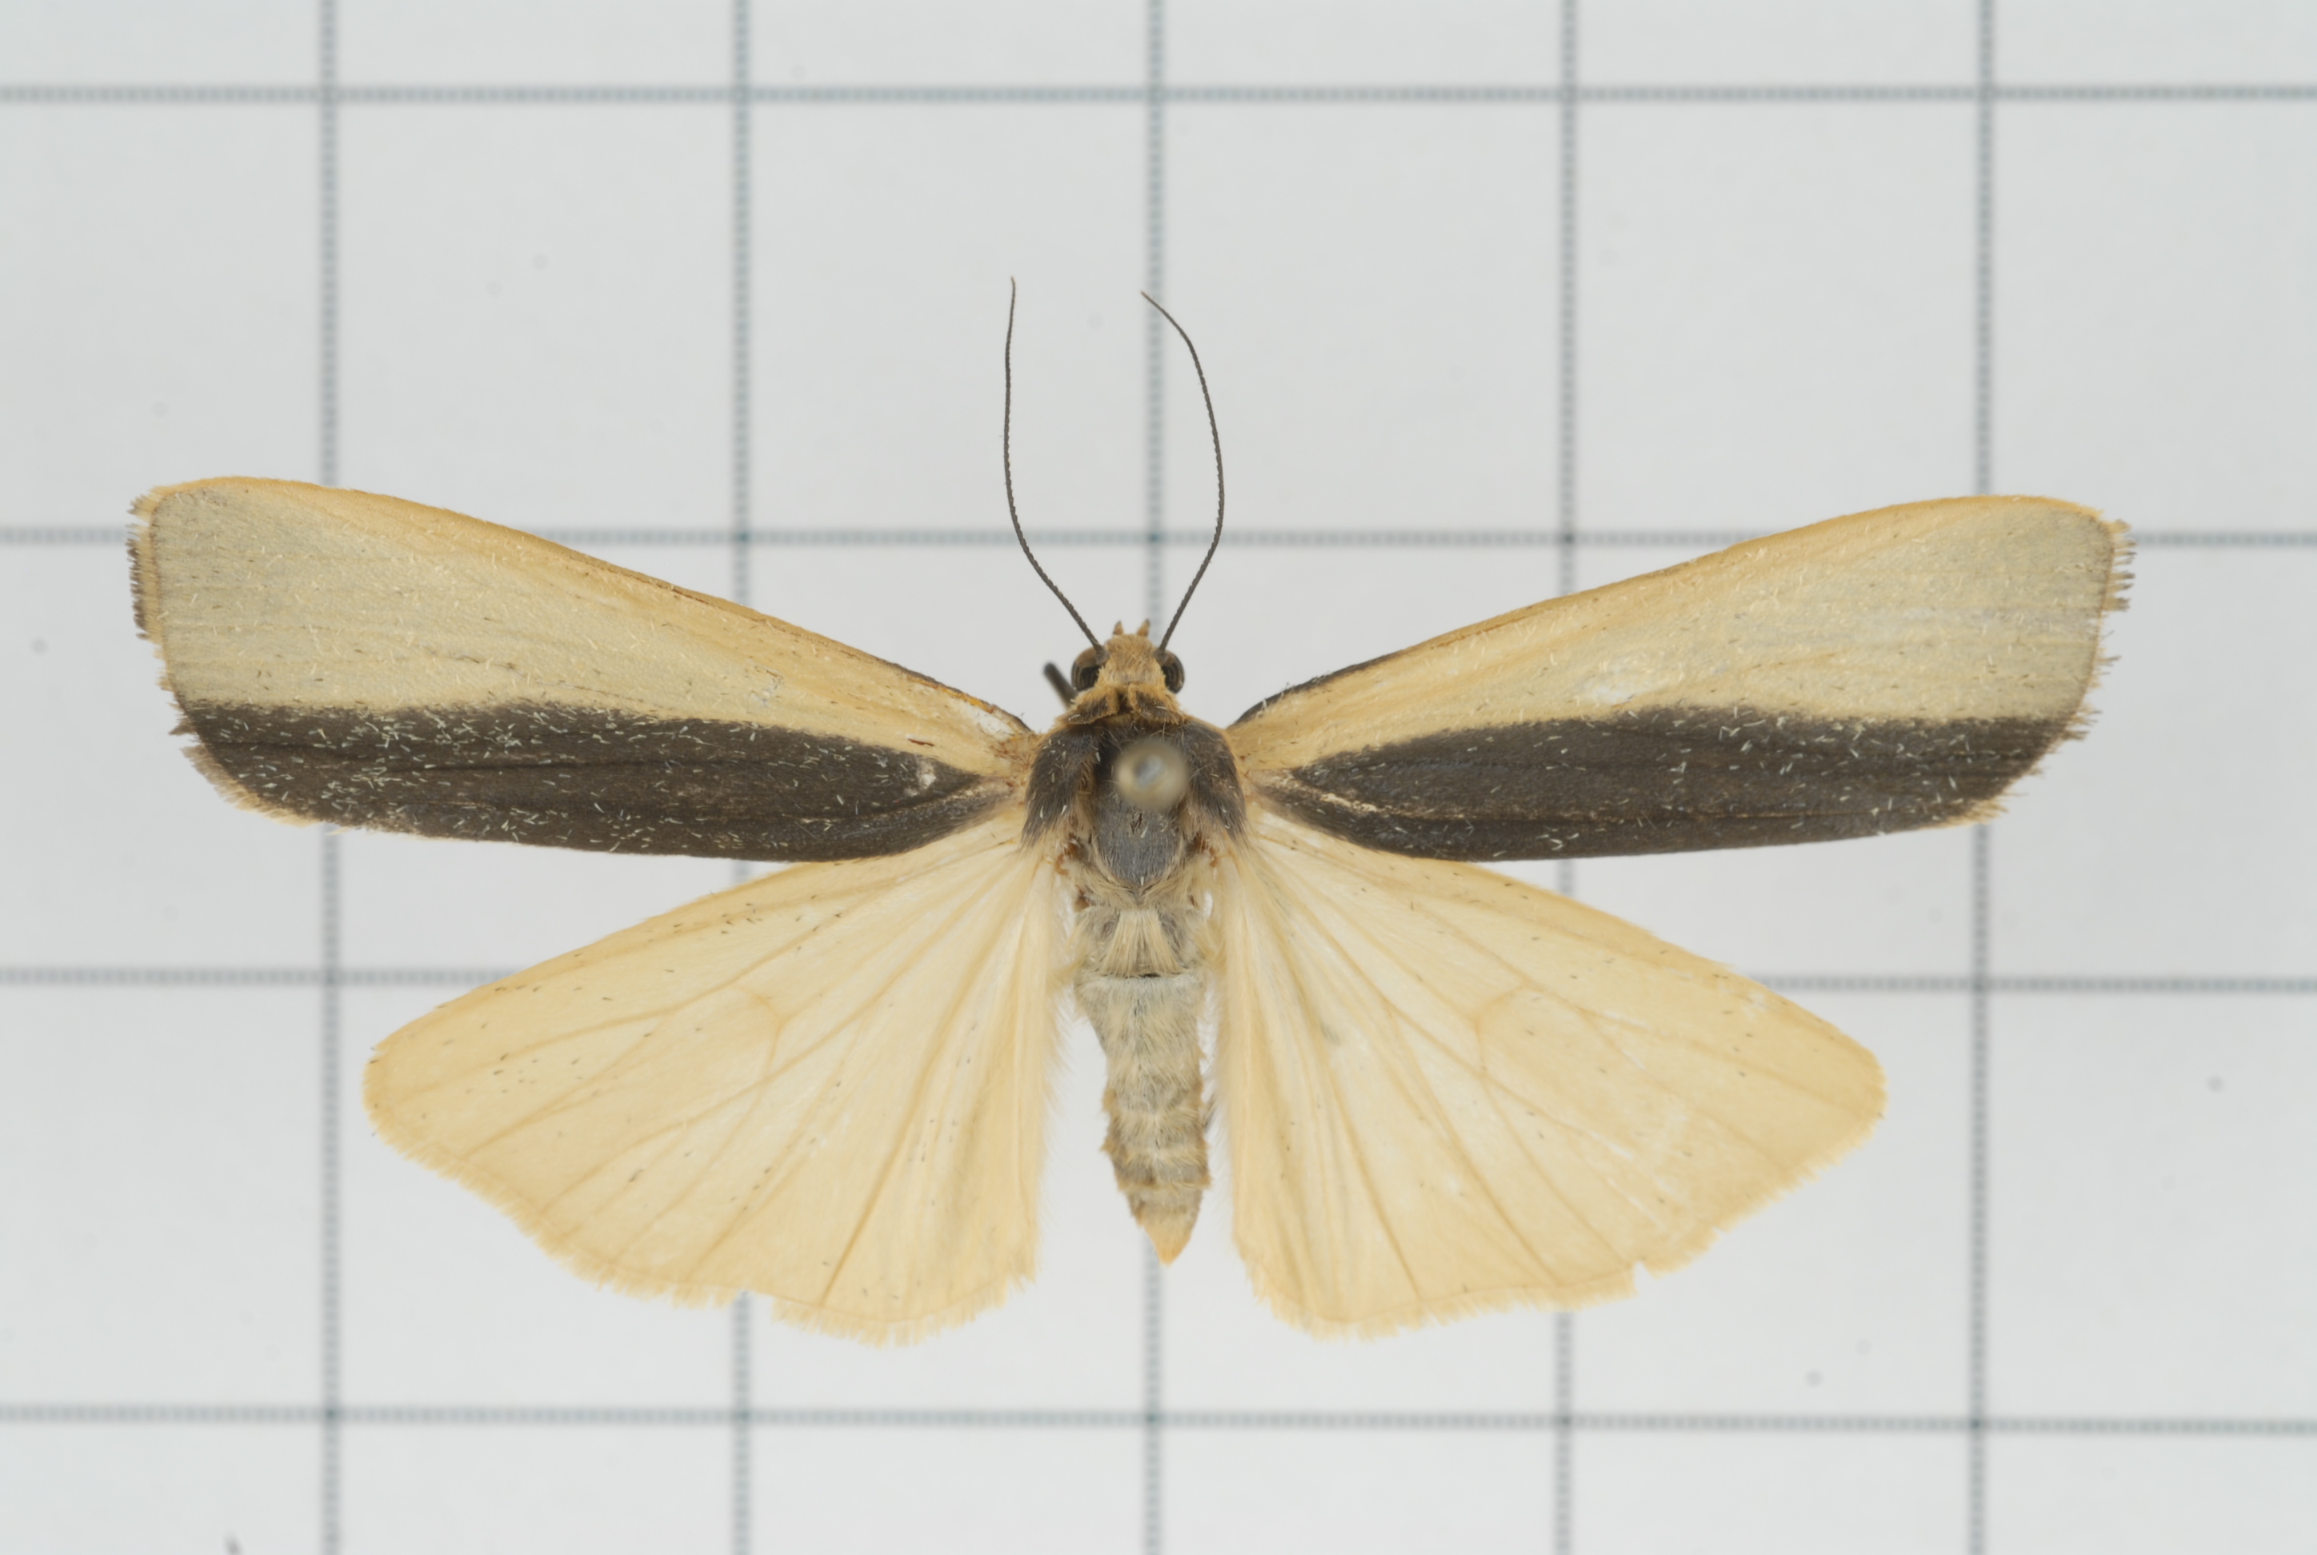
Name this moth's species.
Hesudra divisa
